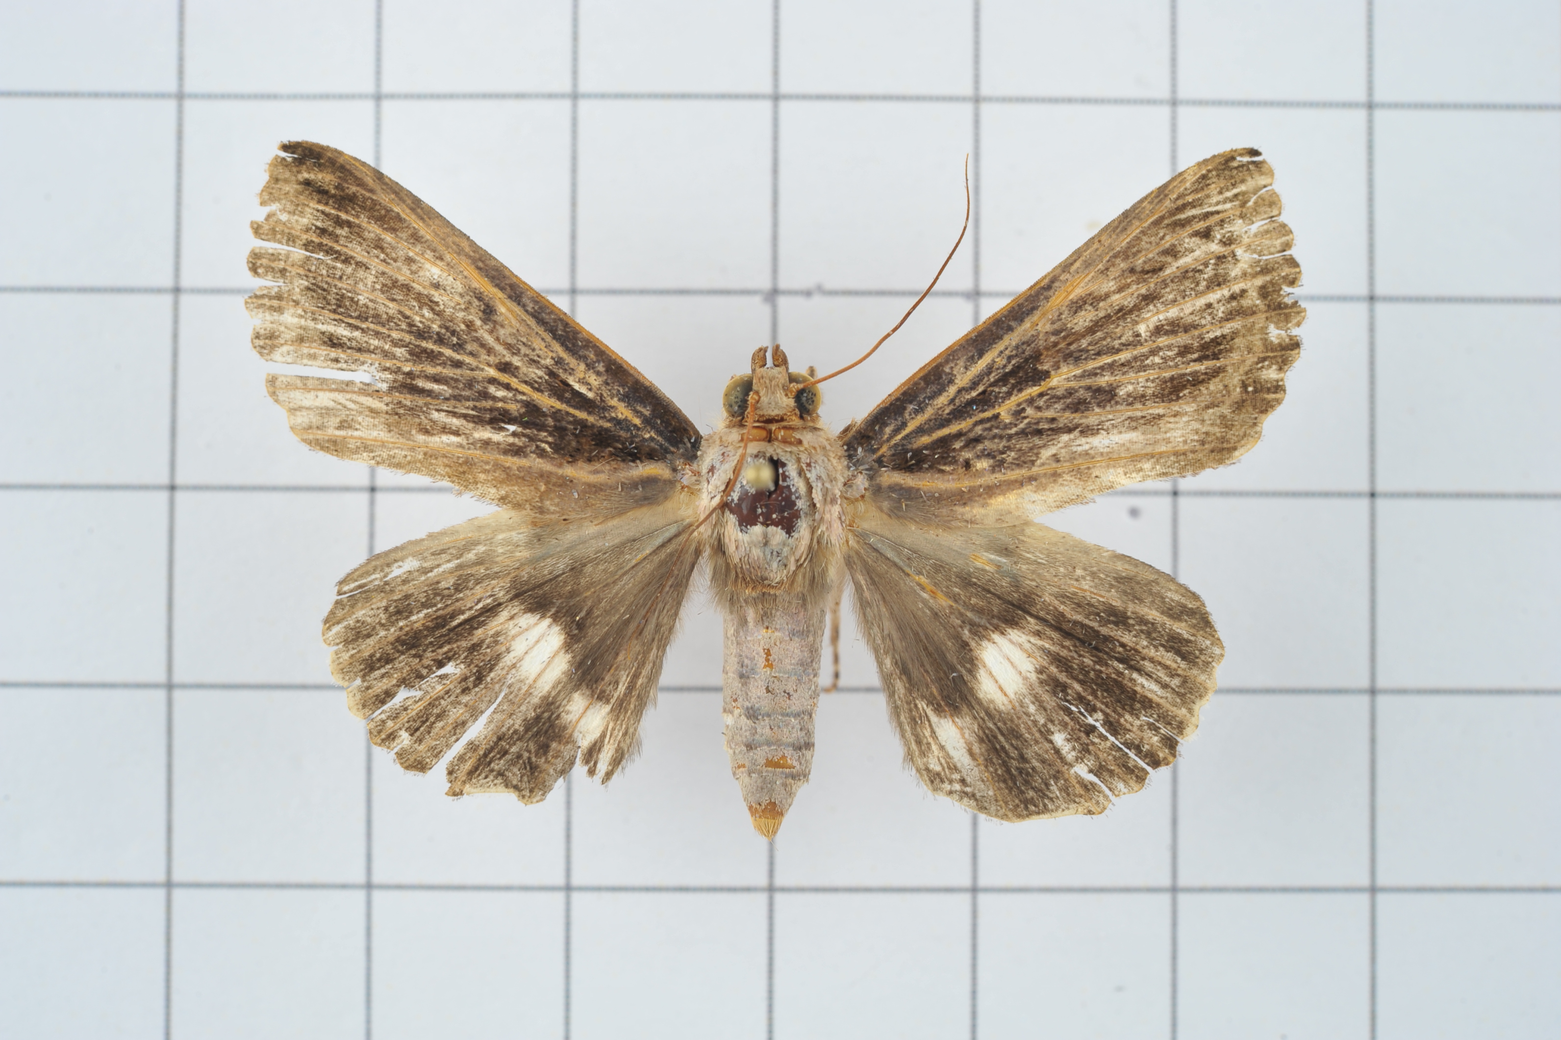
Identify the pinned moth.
Ercheia cyllaria
